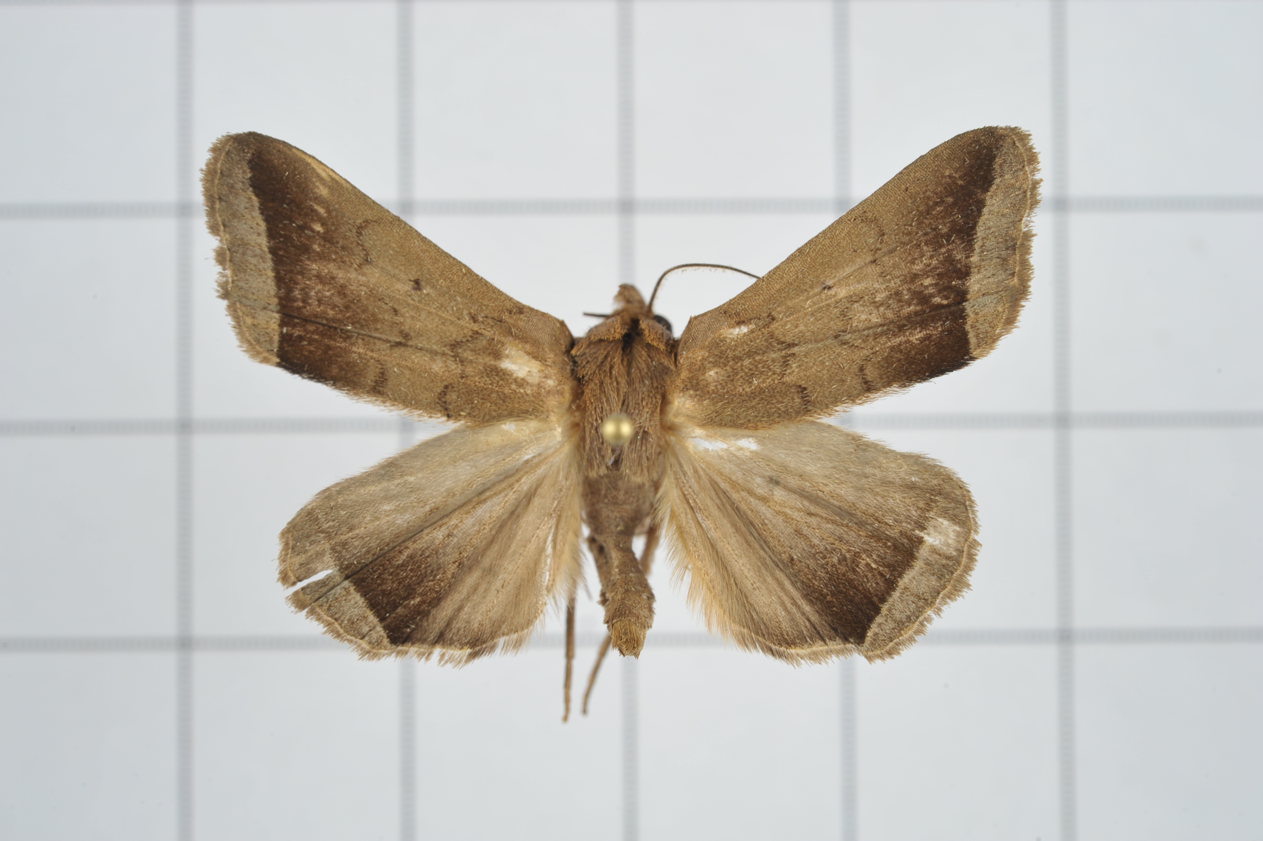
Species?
Simplicia bimarginata
